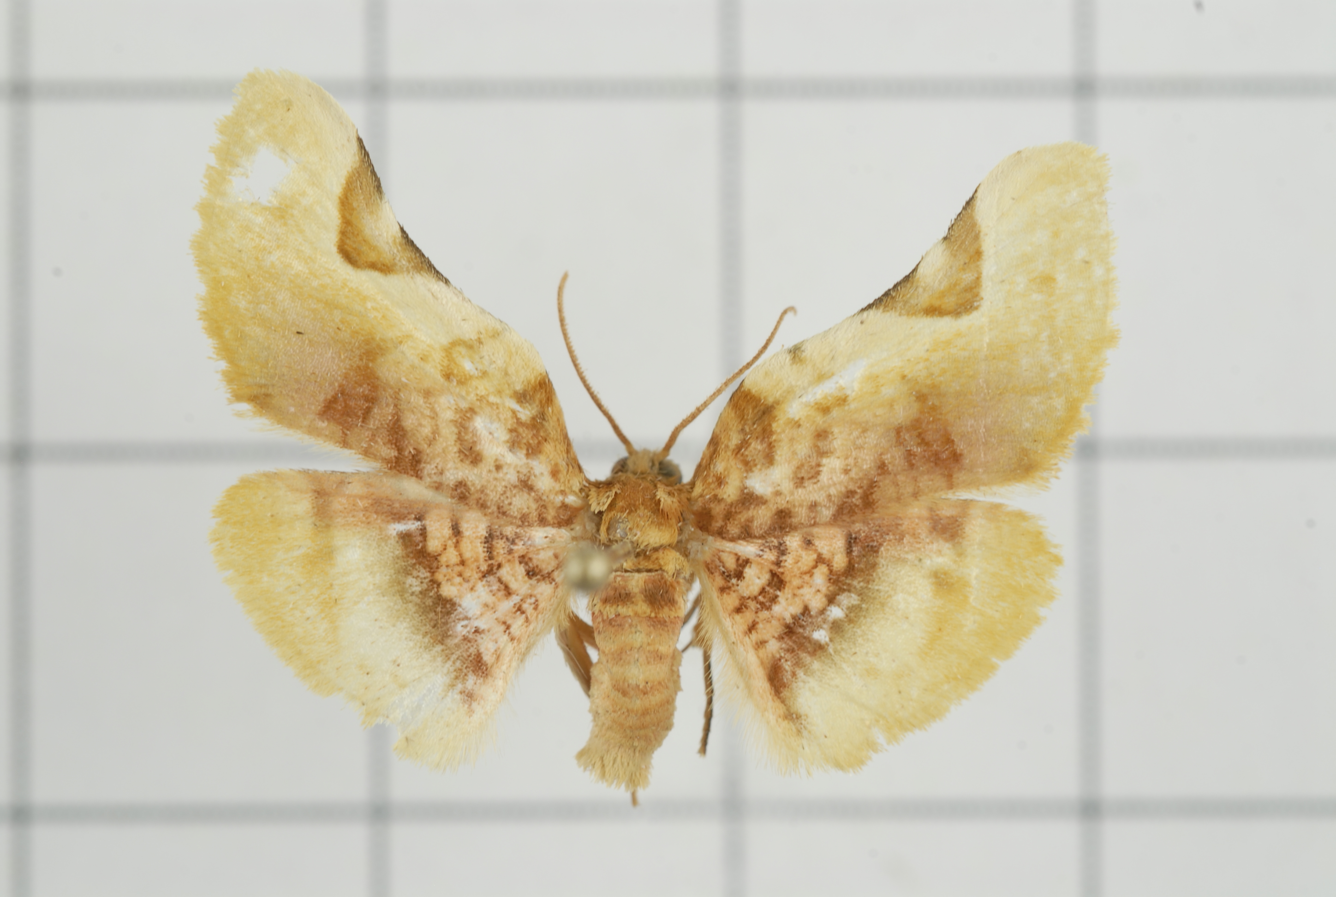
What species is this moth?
Pyrinioides sinuosus
